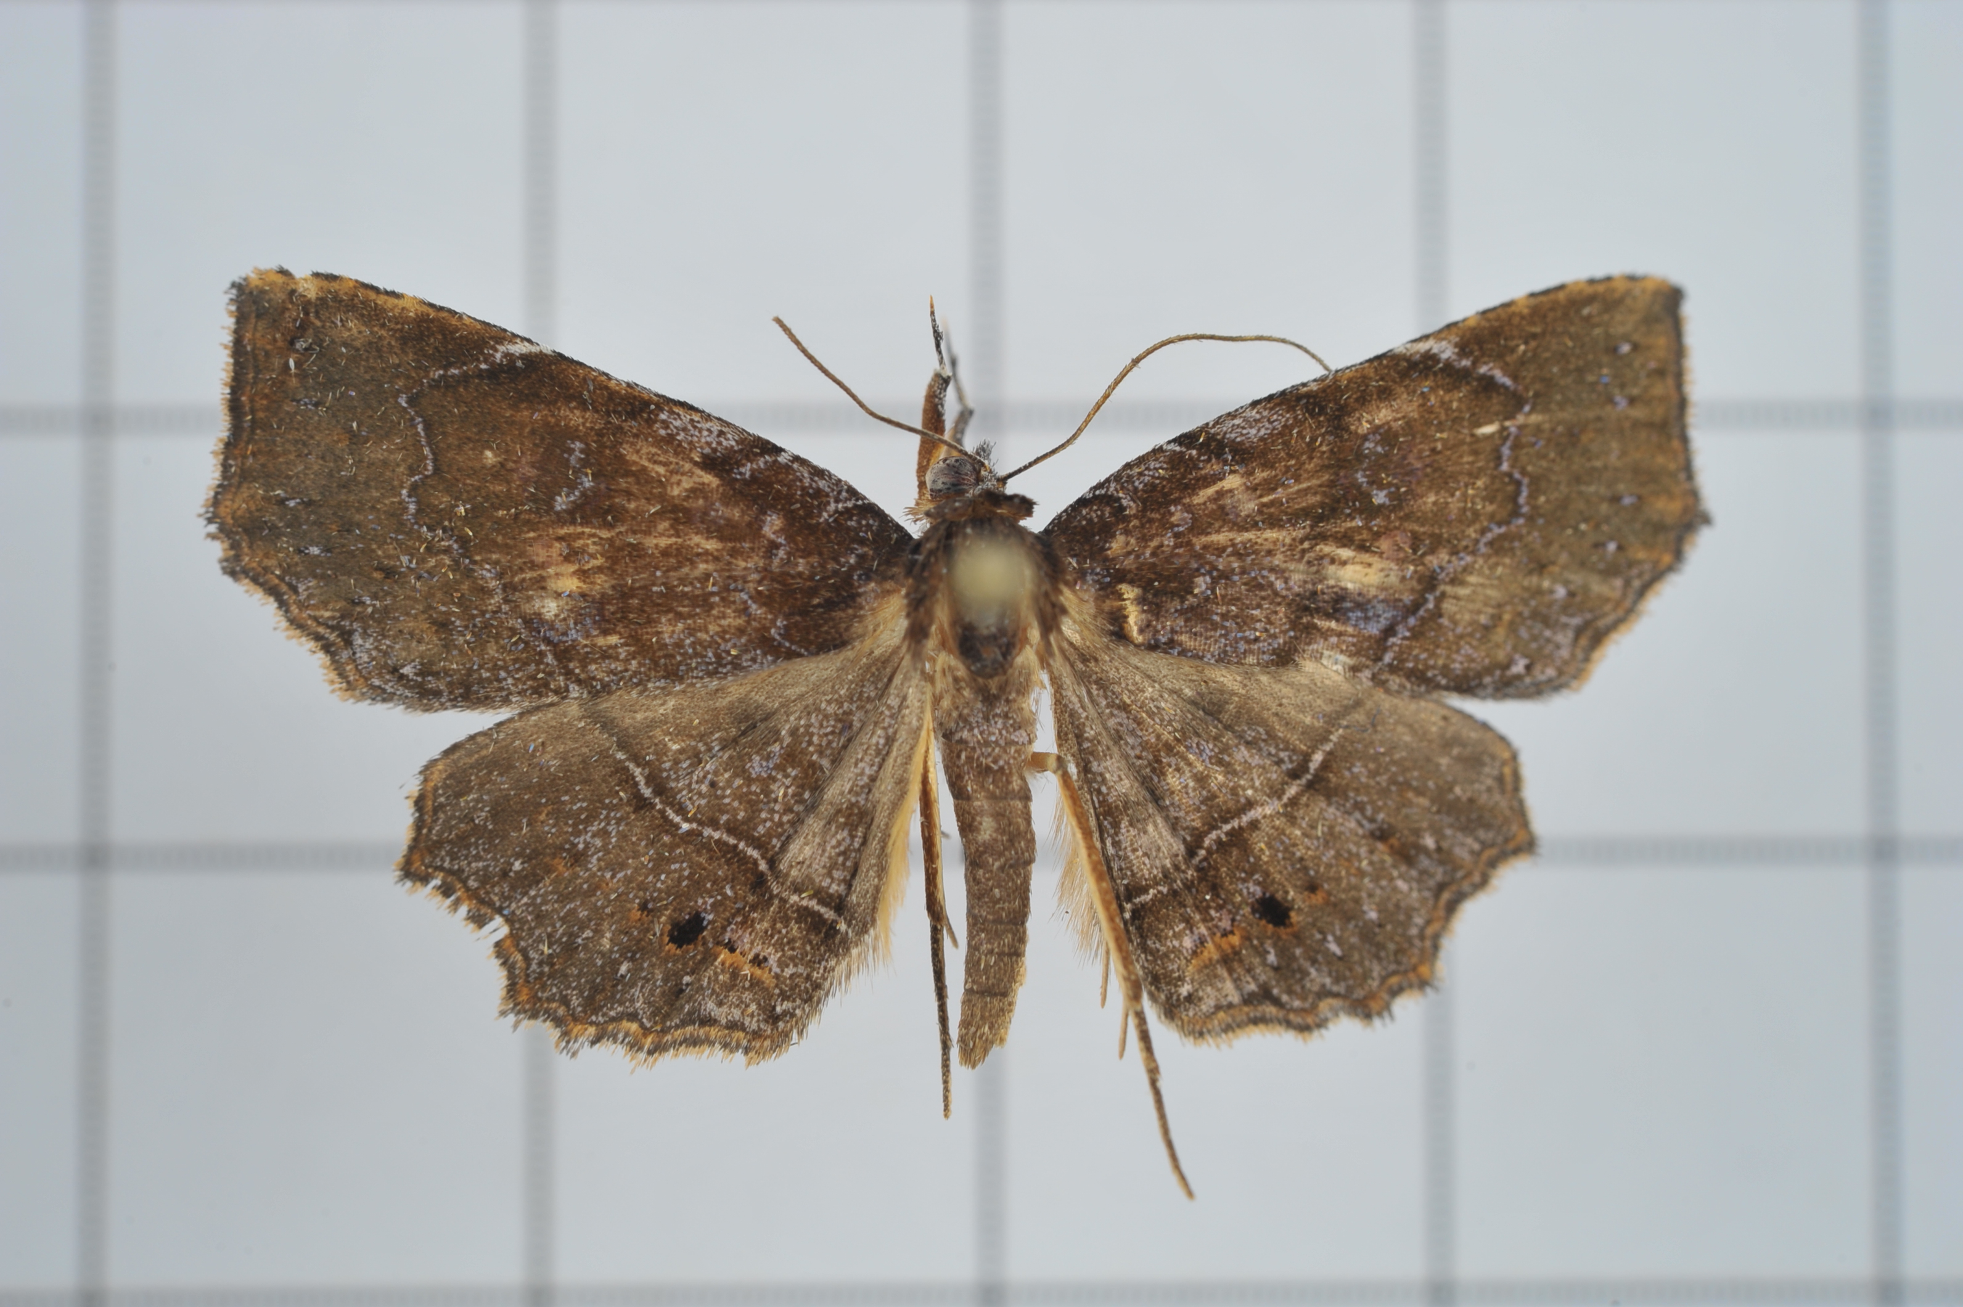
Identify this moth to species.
Eutrogia morosa
